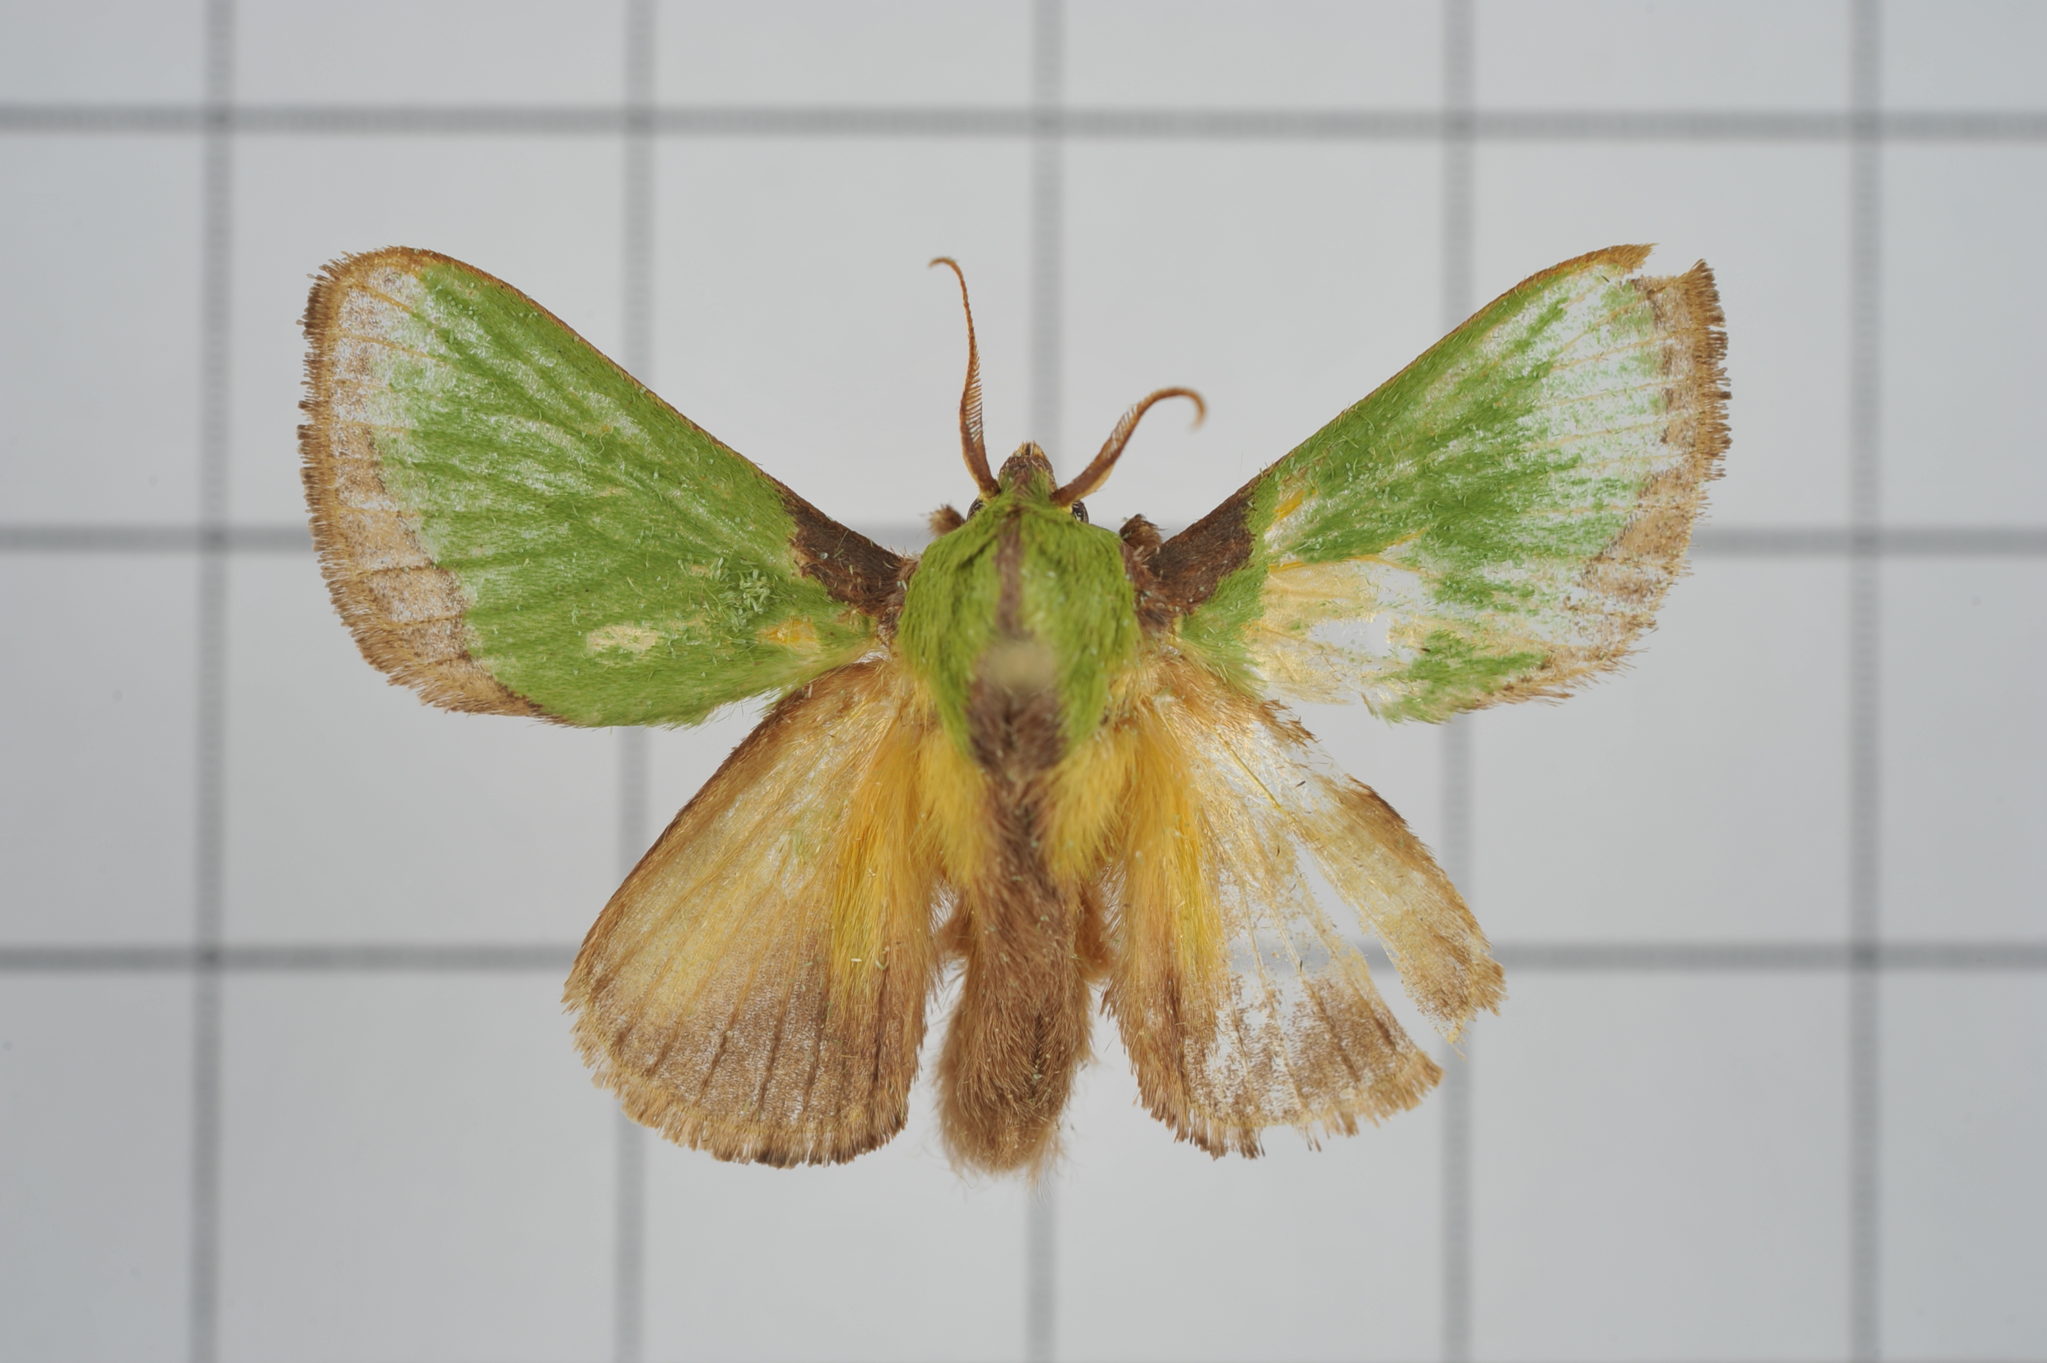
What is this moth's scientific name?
Parasa shirakii
